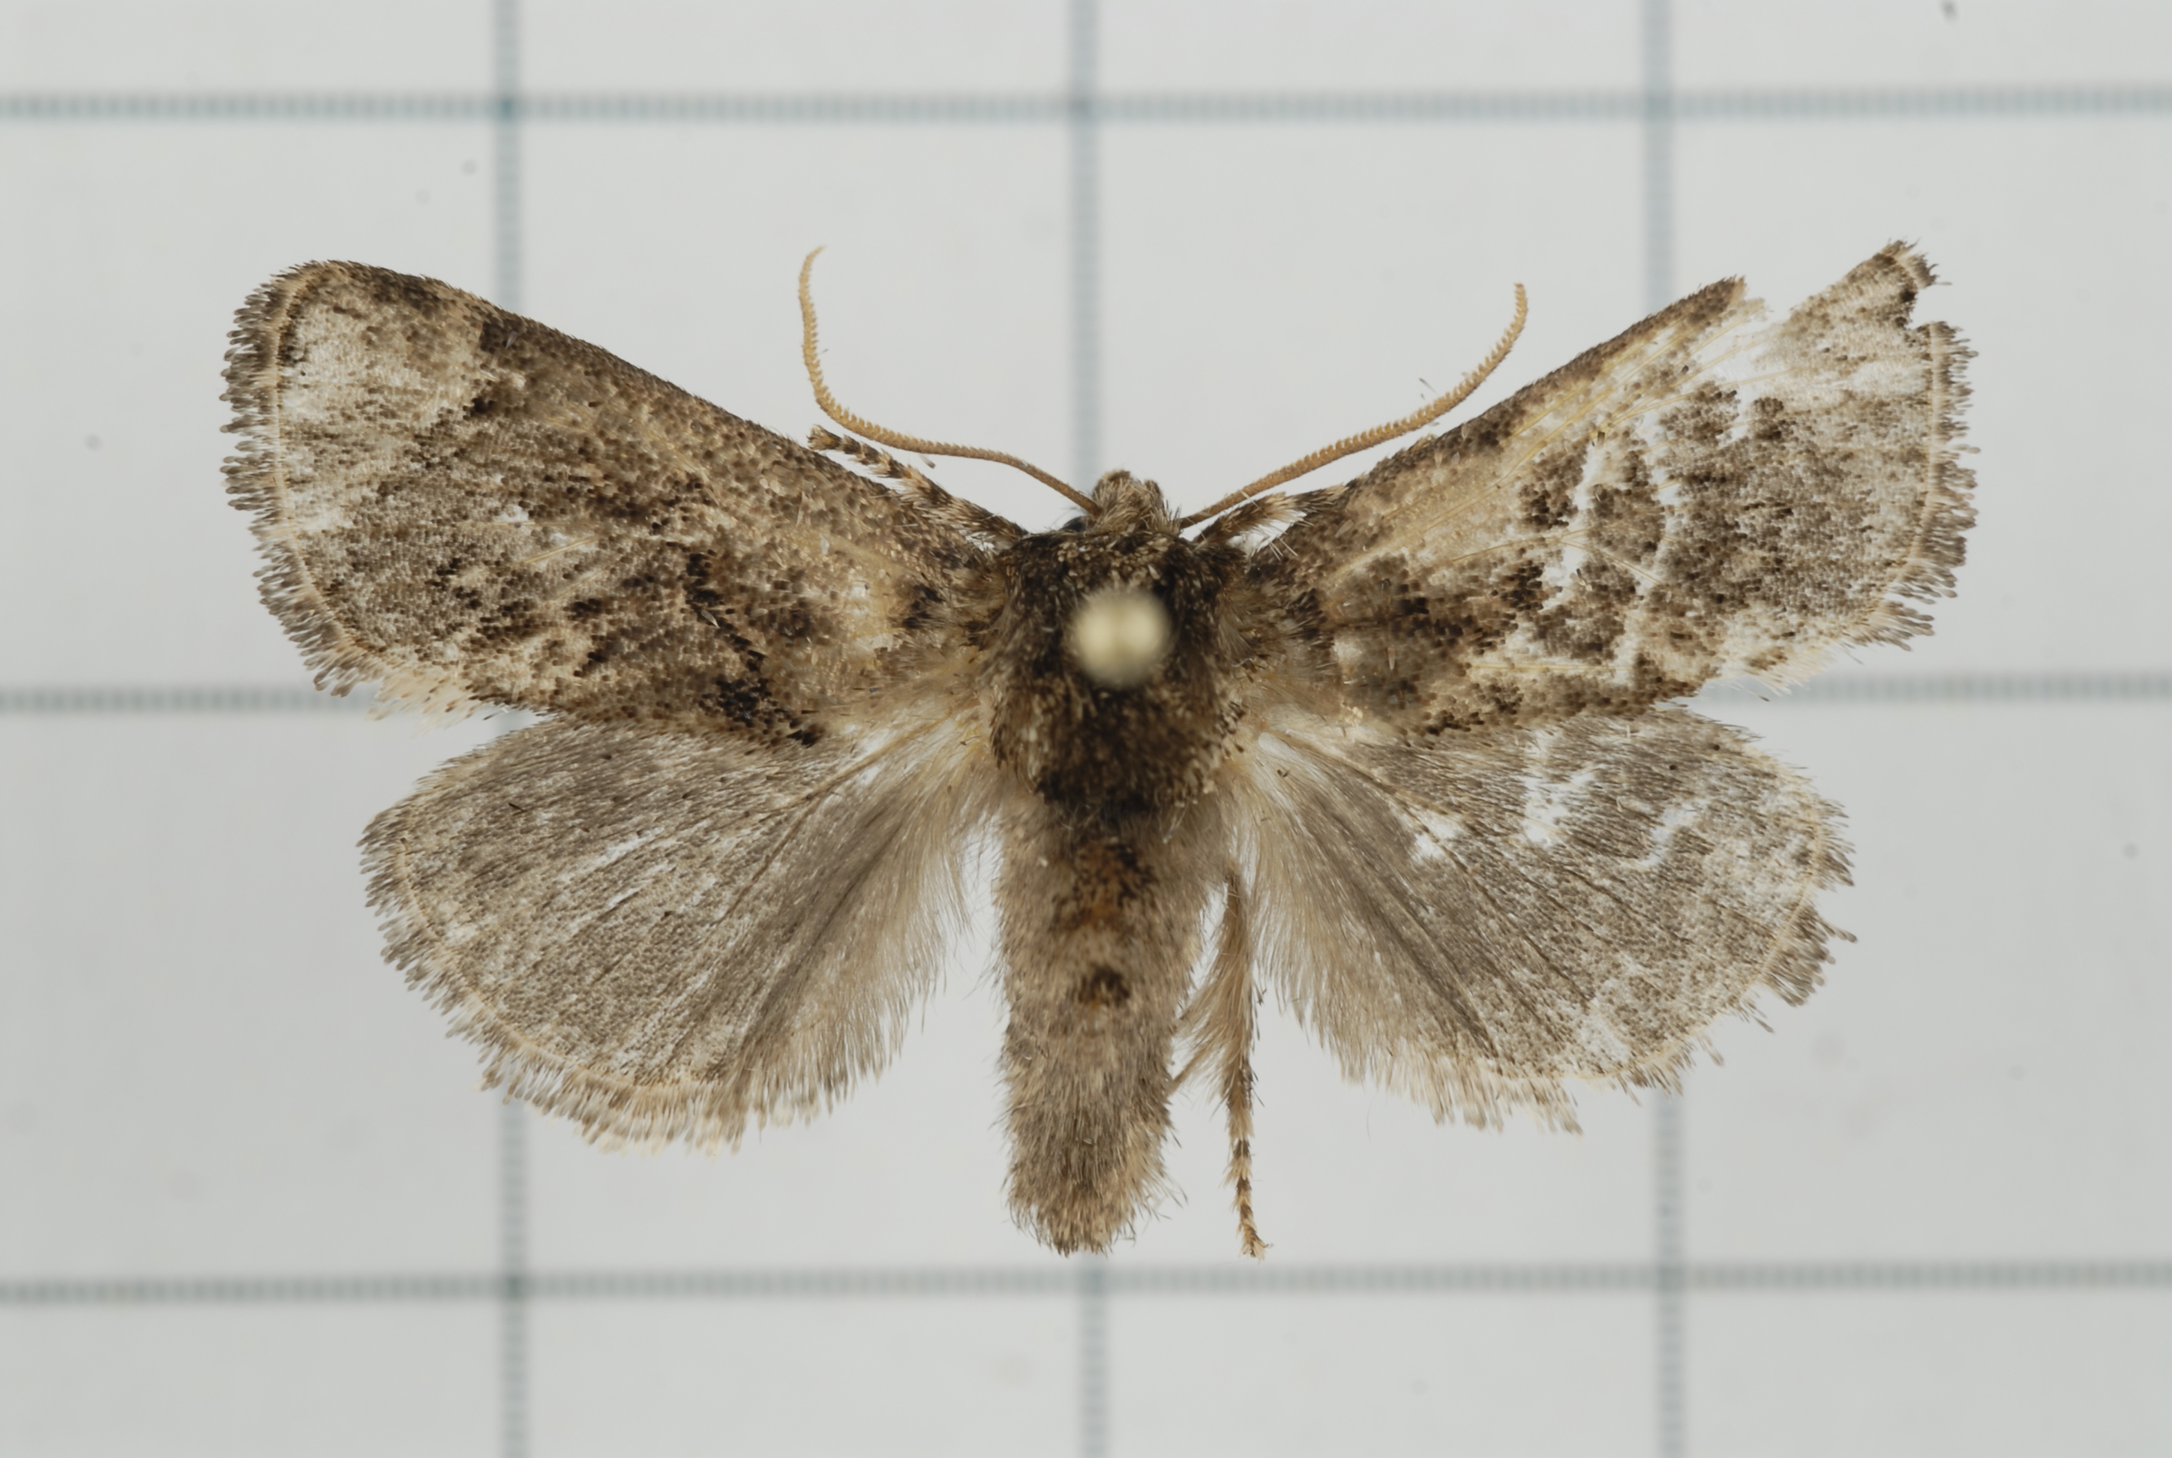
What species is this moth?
Hampsonella arizana
